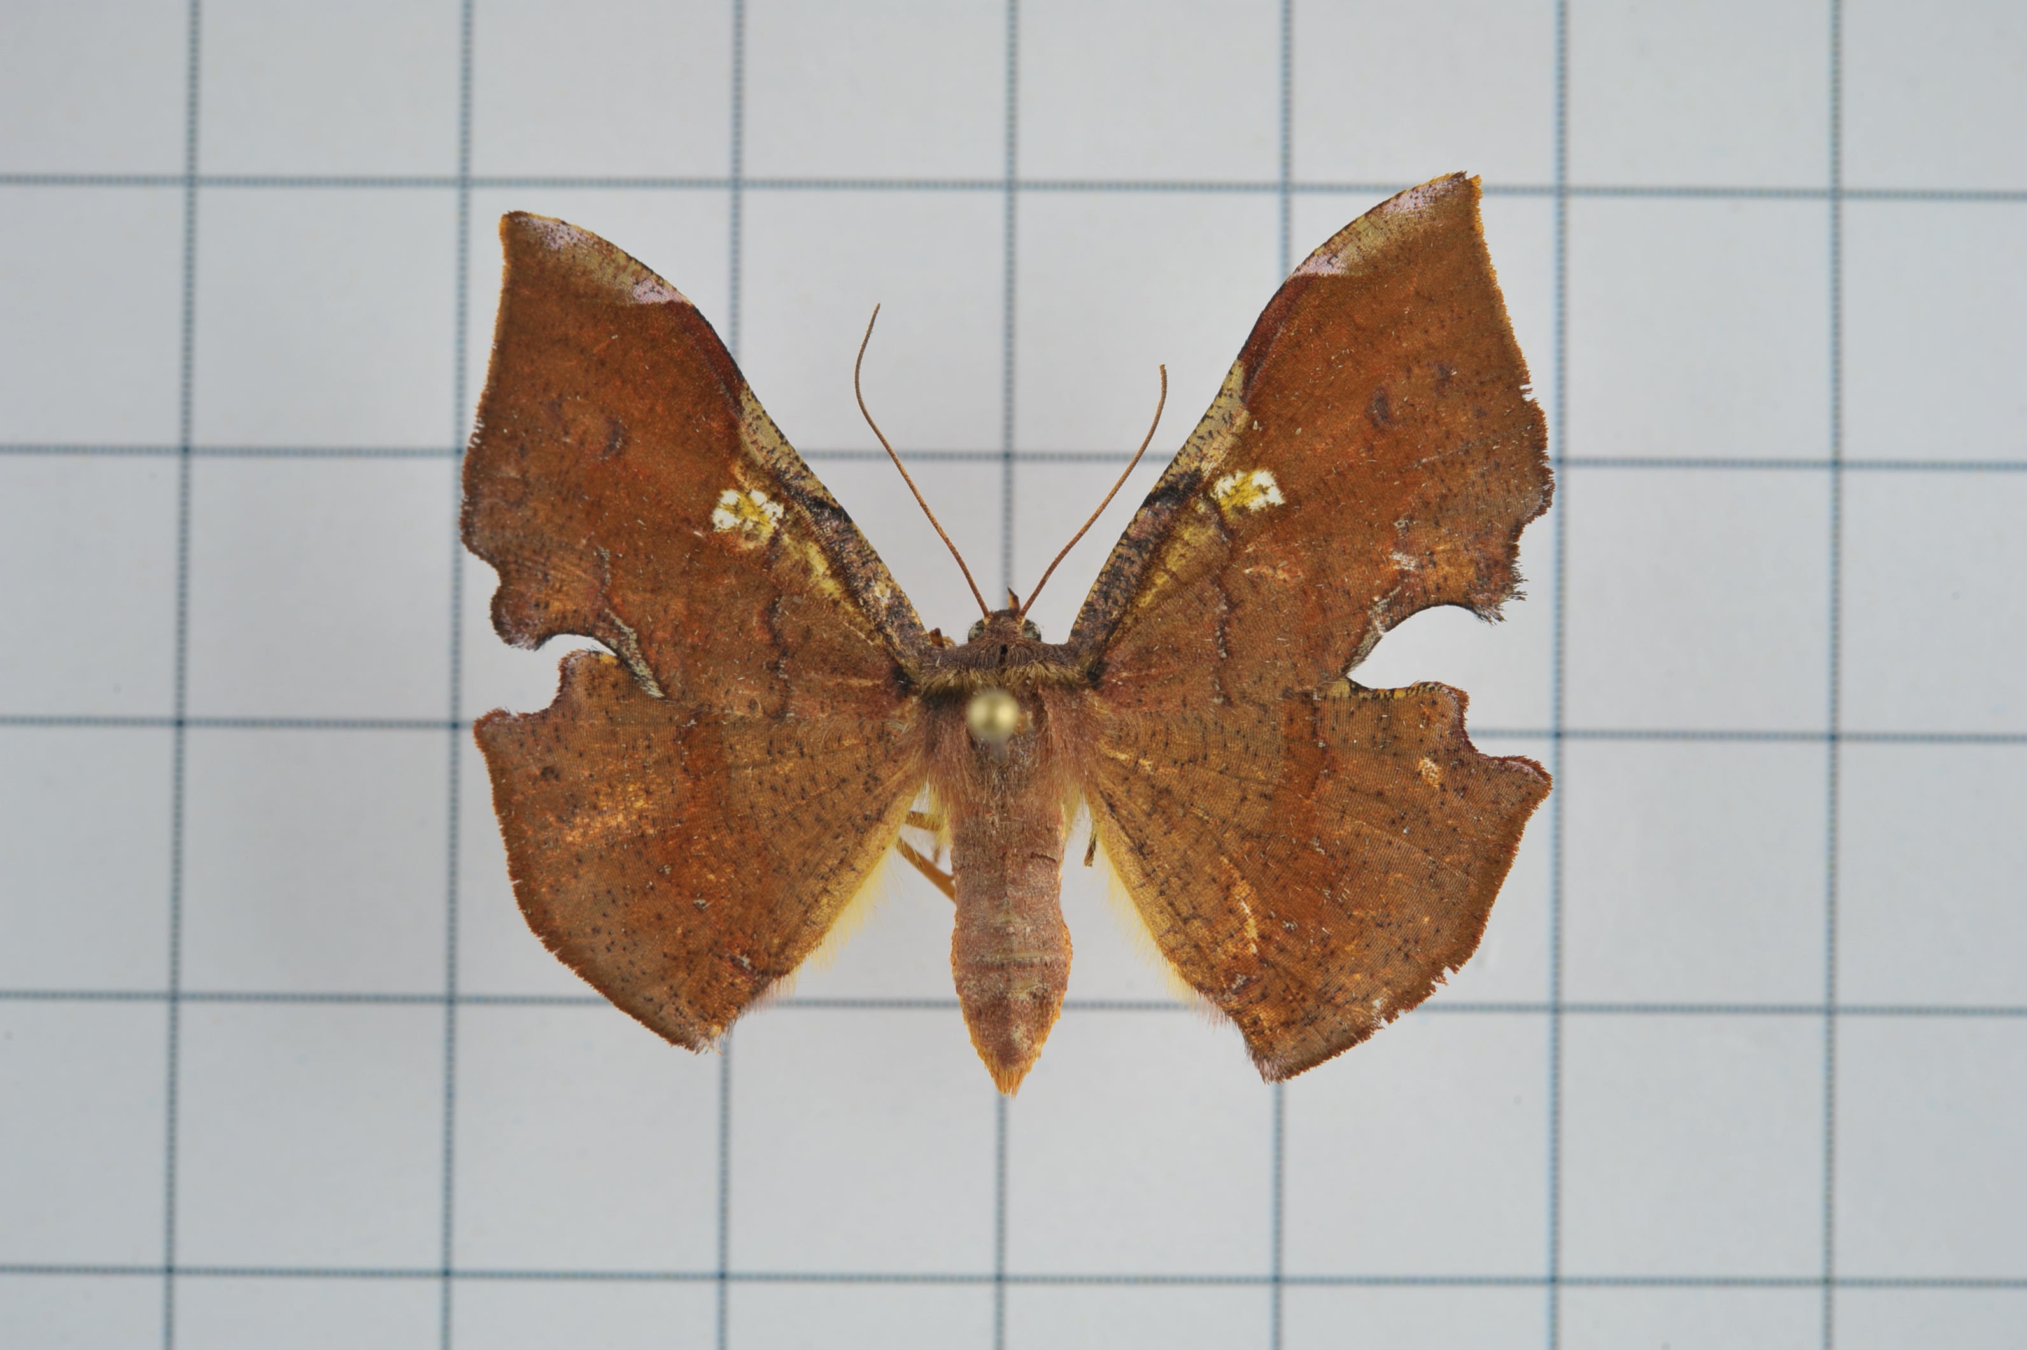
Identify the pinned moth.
Fascellina chromataria
